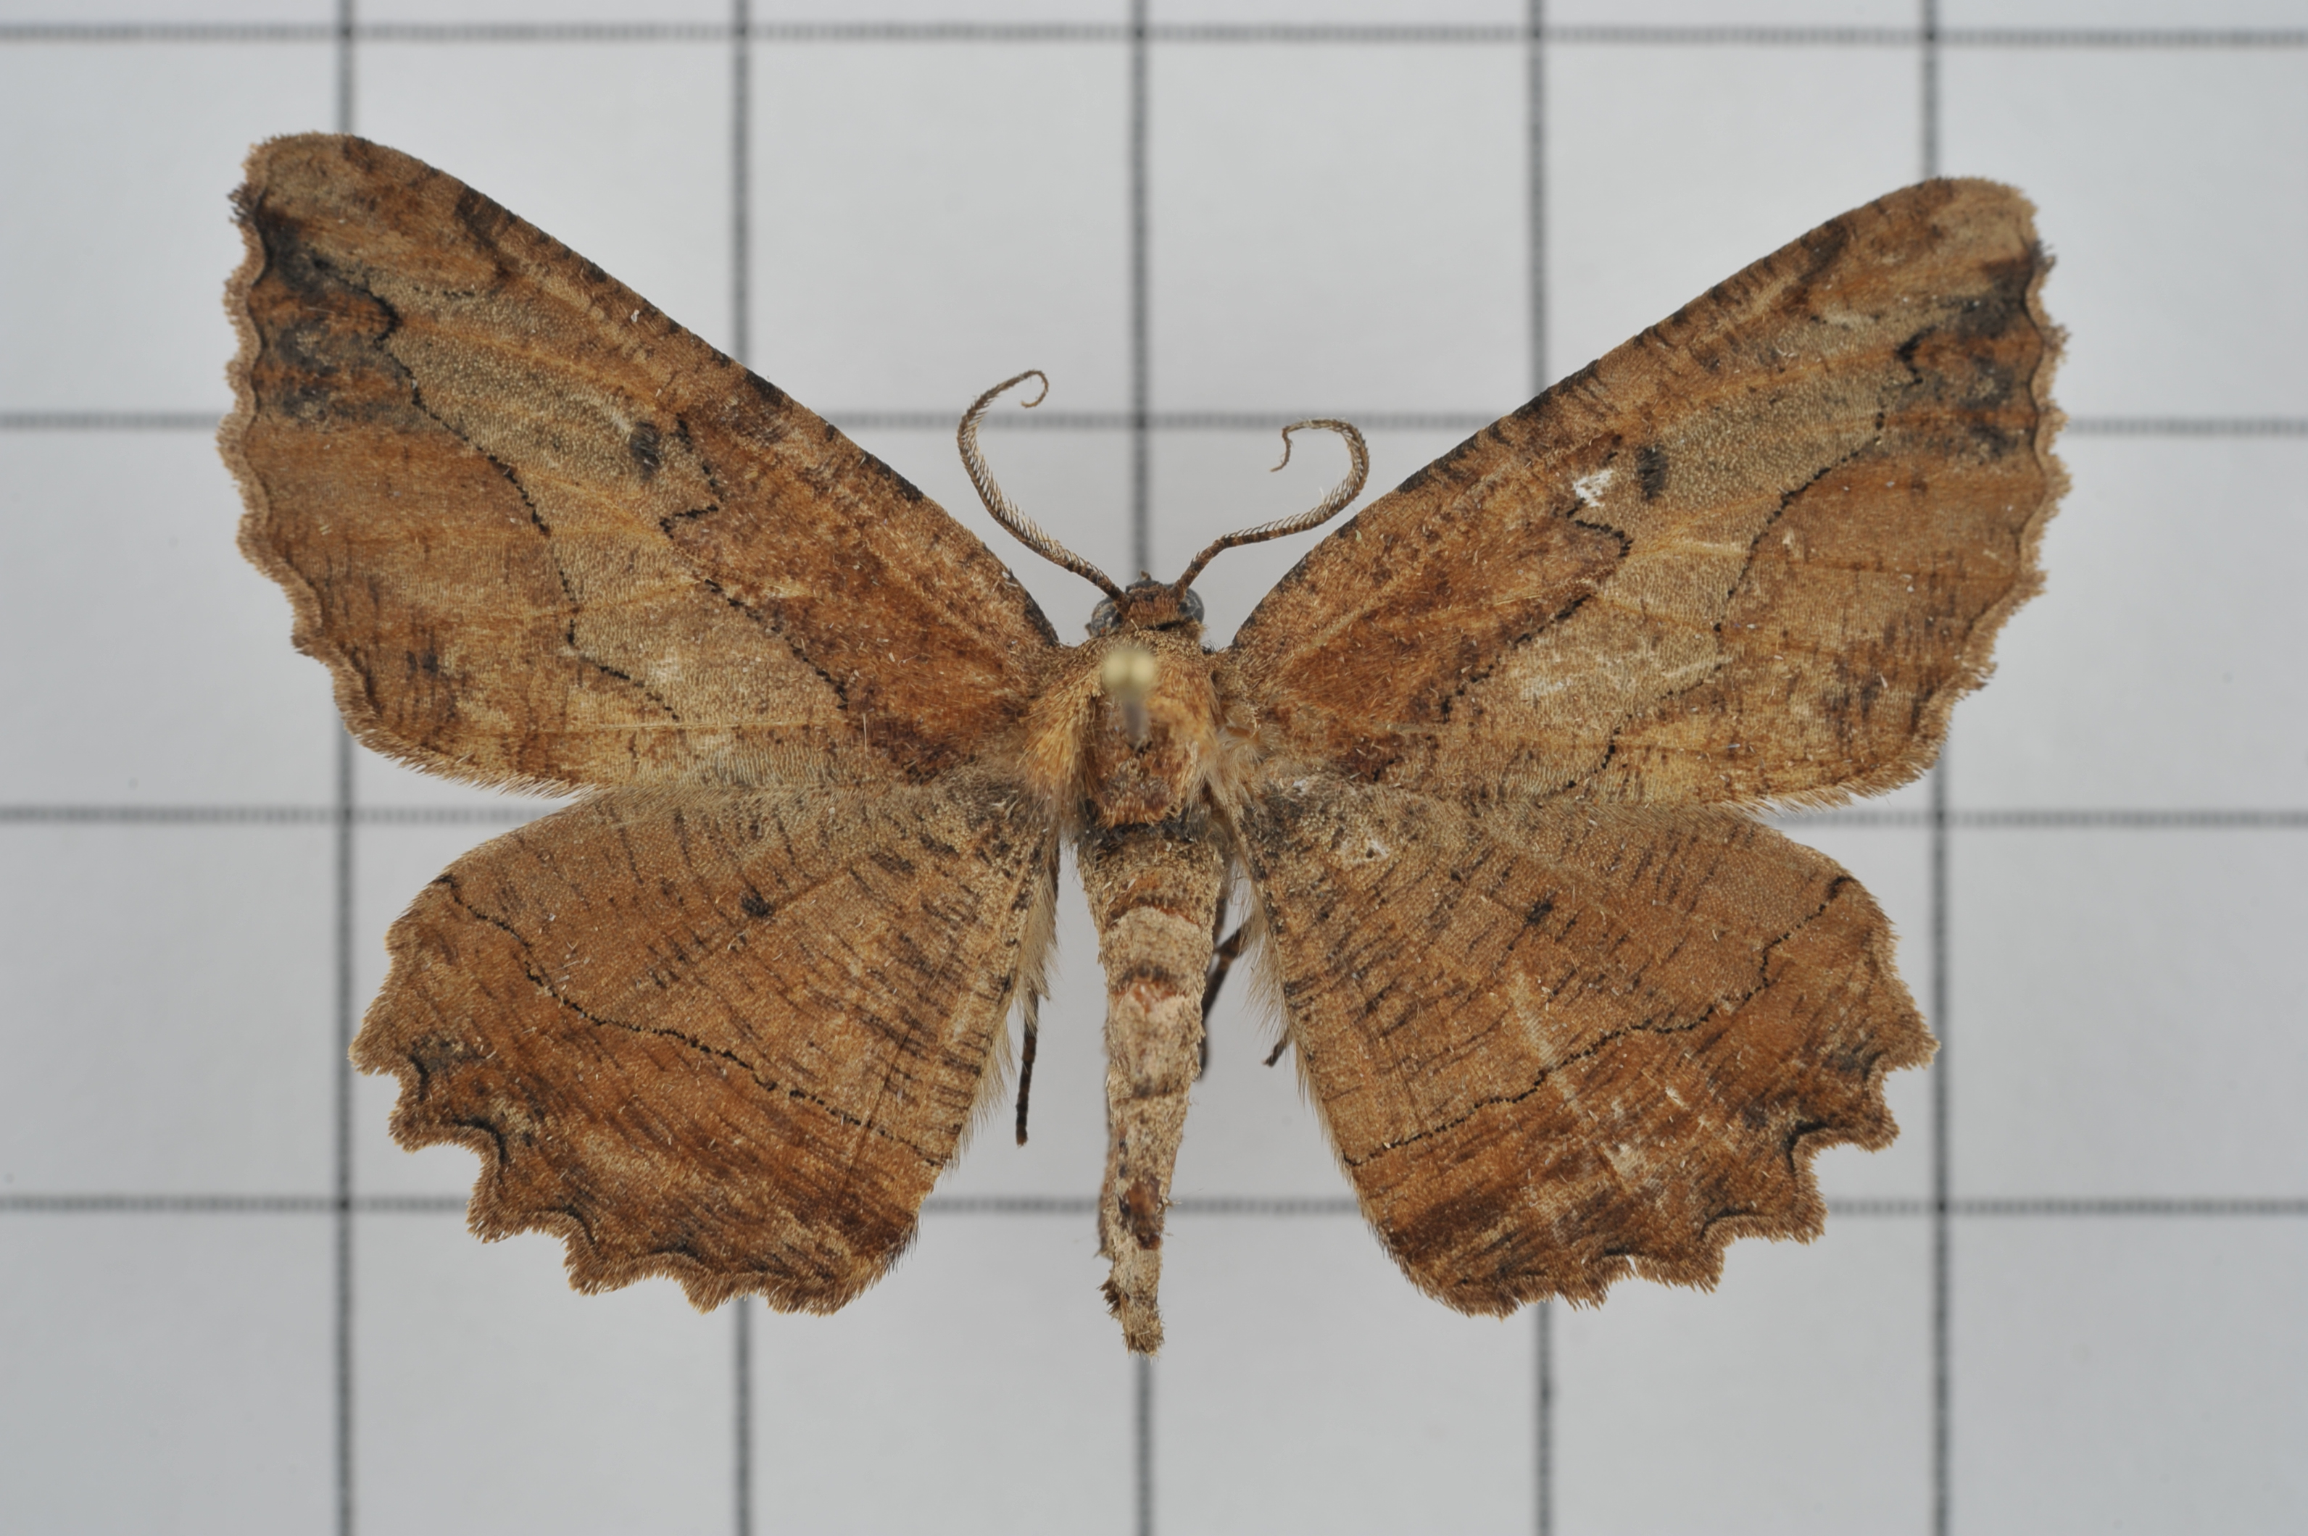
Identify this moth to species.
Phthonandria atrilineata cuneilinearia
